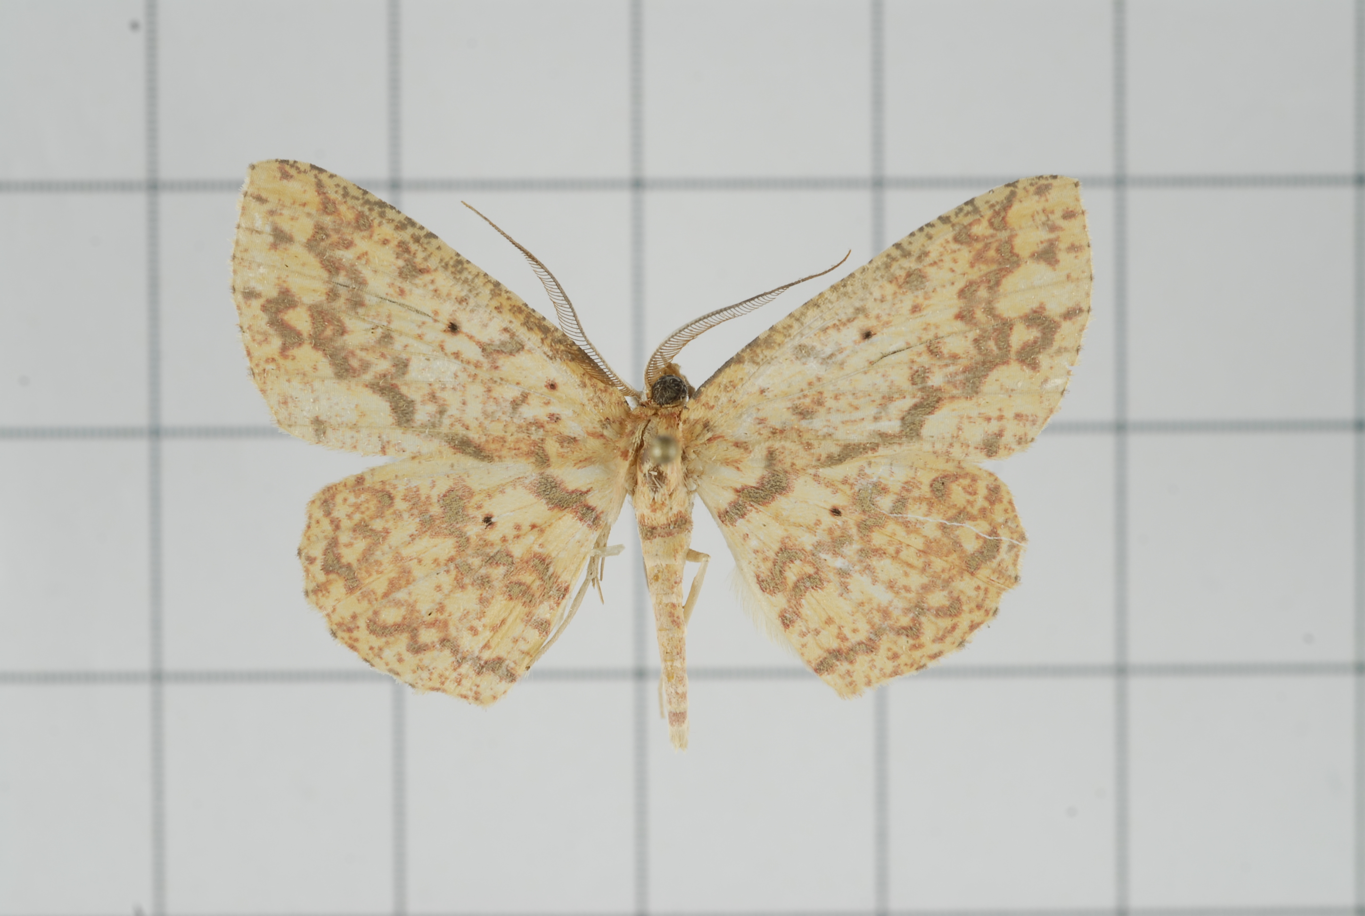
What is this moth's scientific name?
Borbacha pardaria
